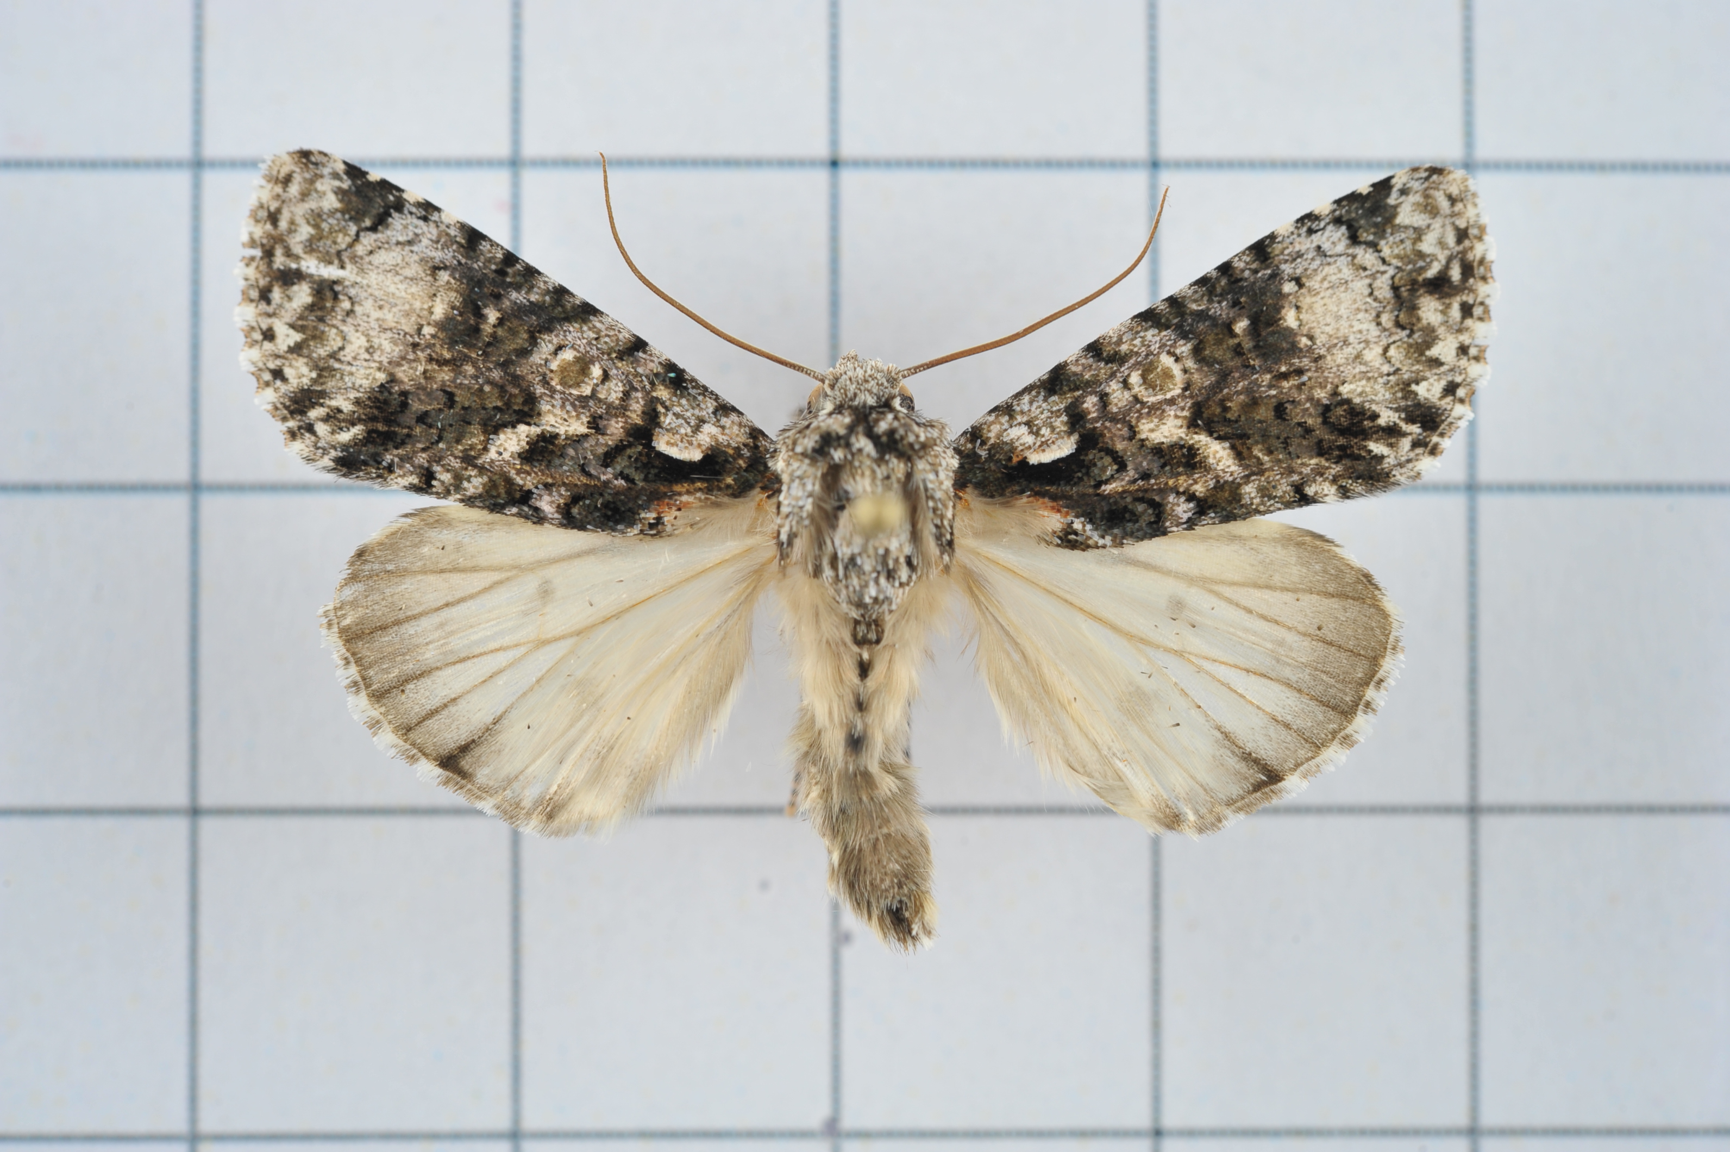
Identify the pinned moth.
Harmandicrania harmandi
